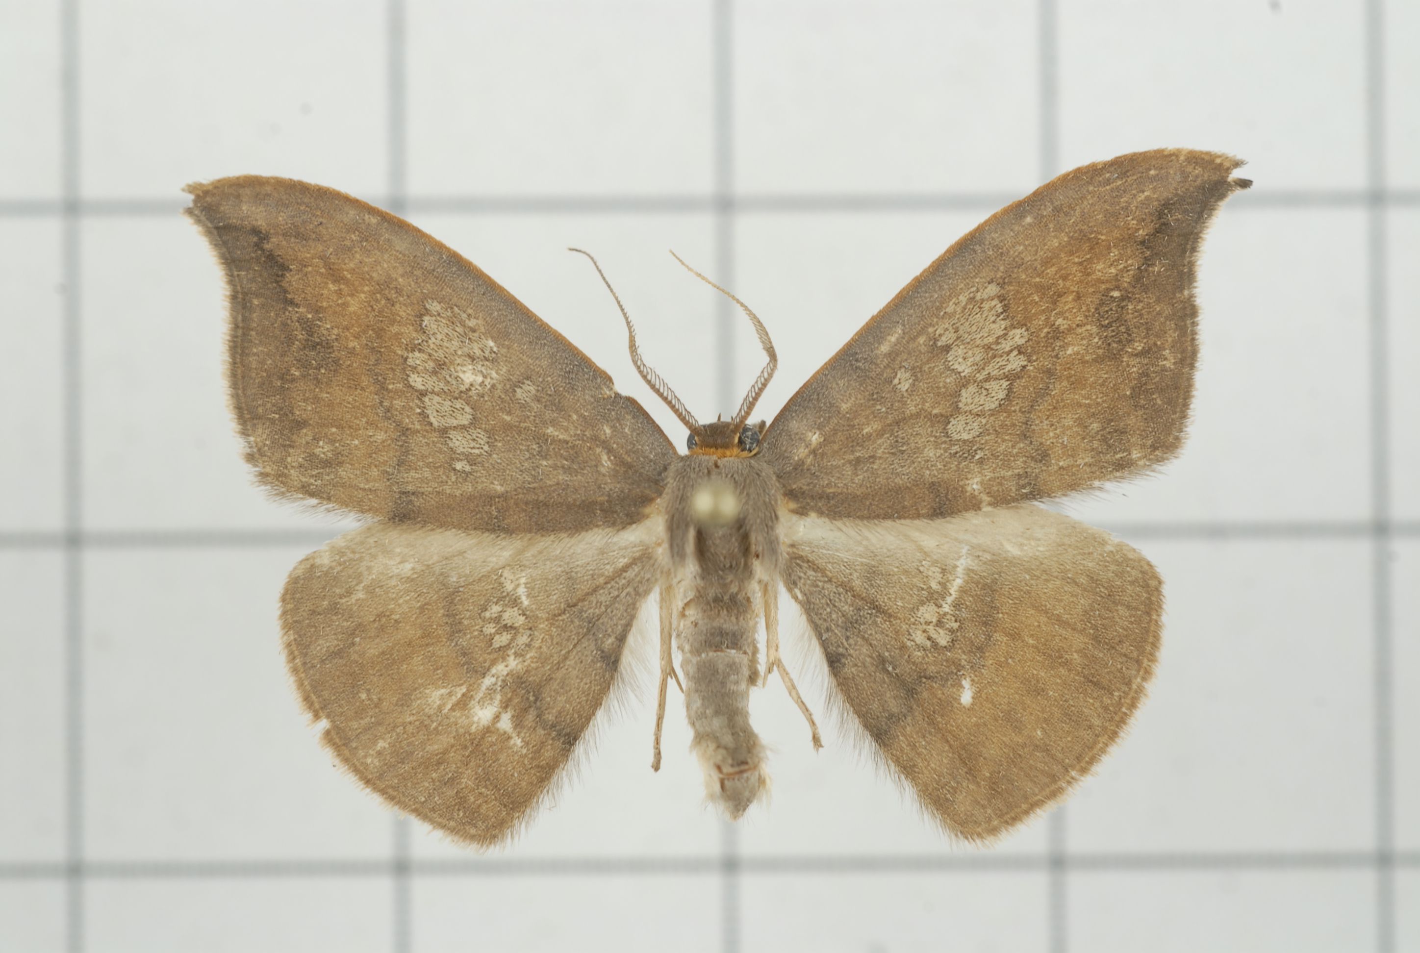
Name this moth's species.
Agnidra scabiosa fixseni
